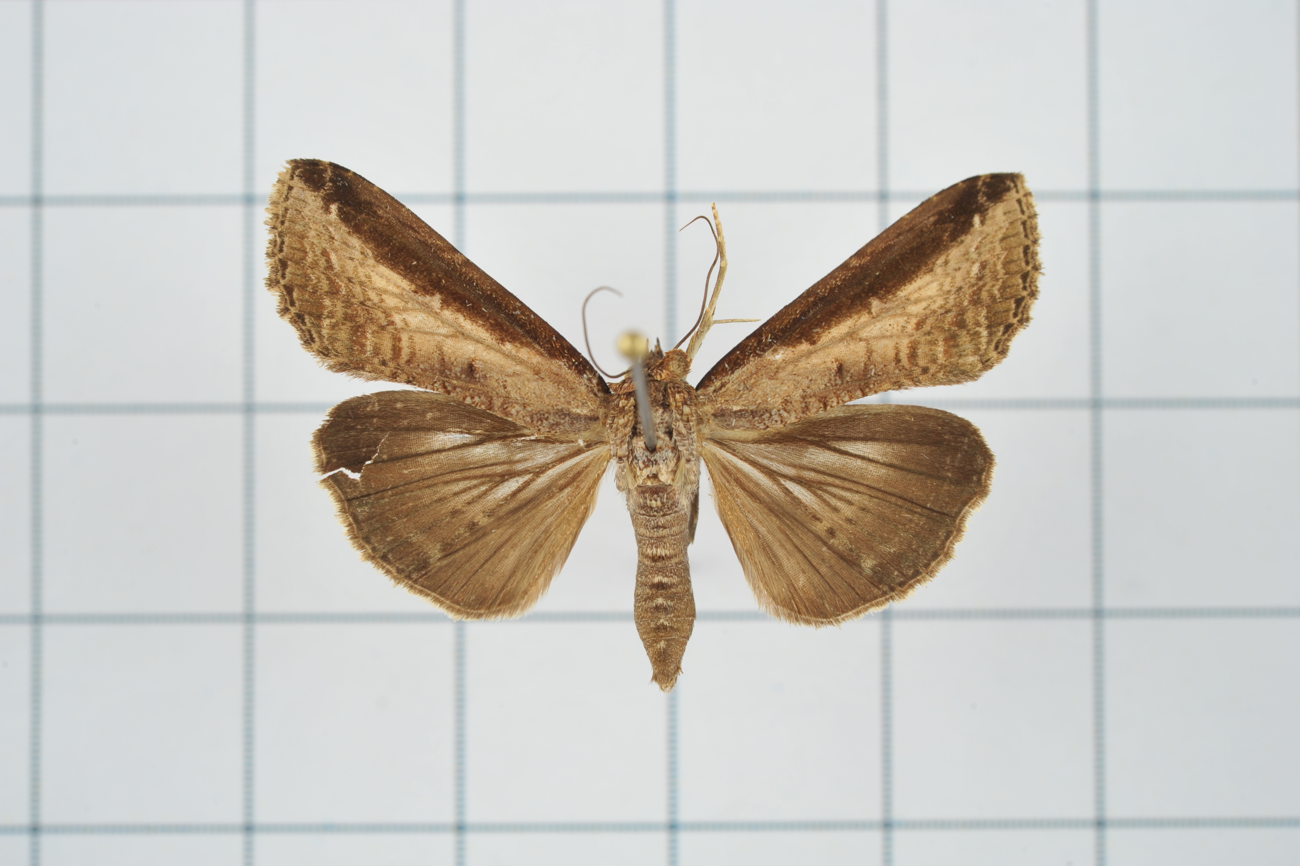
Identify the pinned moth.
Lophoptera squammigera
